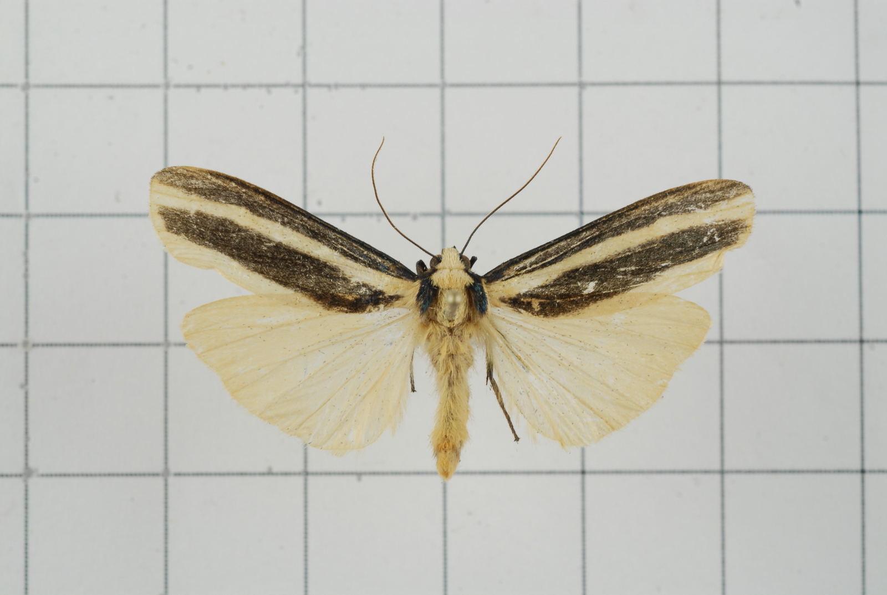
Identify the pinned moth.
Chrysorabdia vilemani
